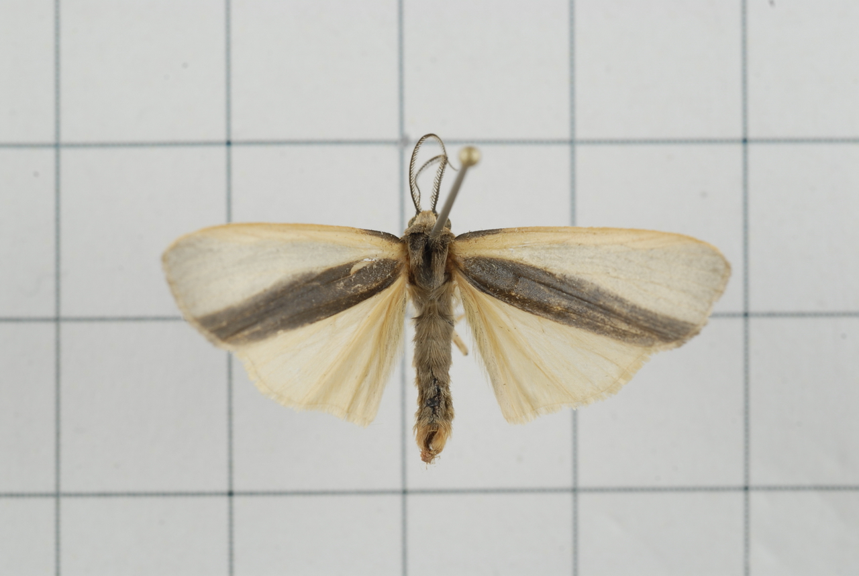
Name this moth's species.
Hesudra divisa
